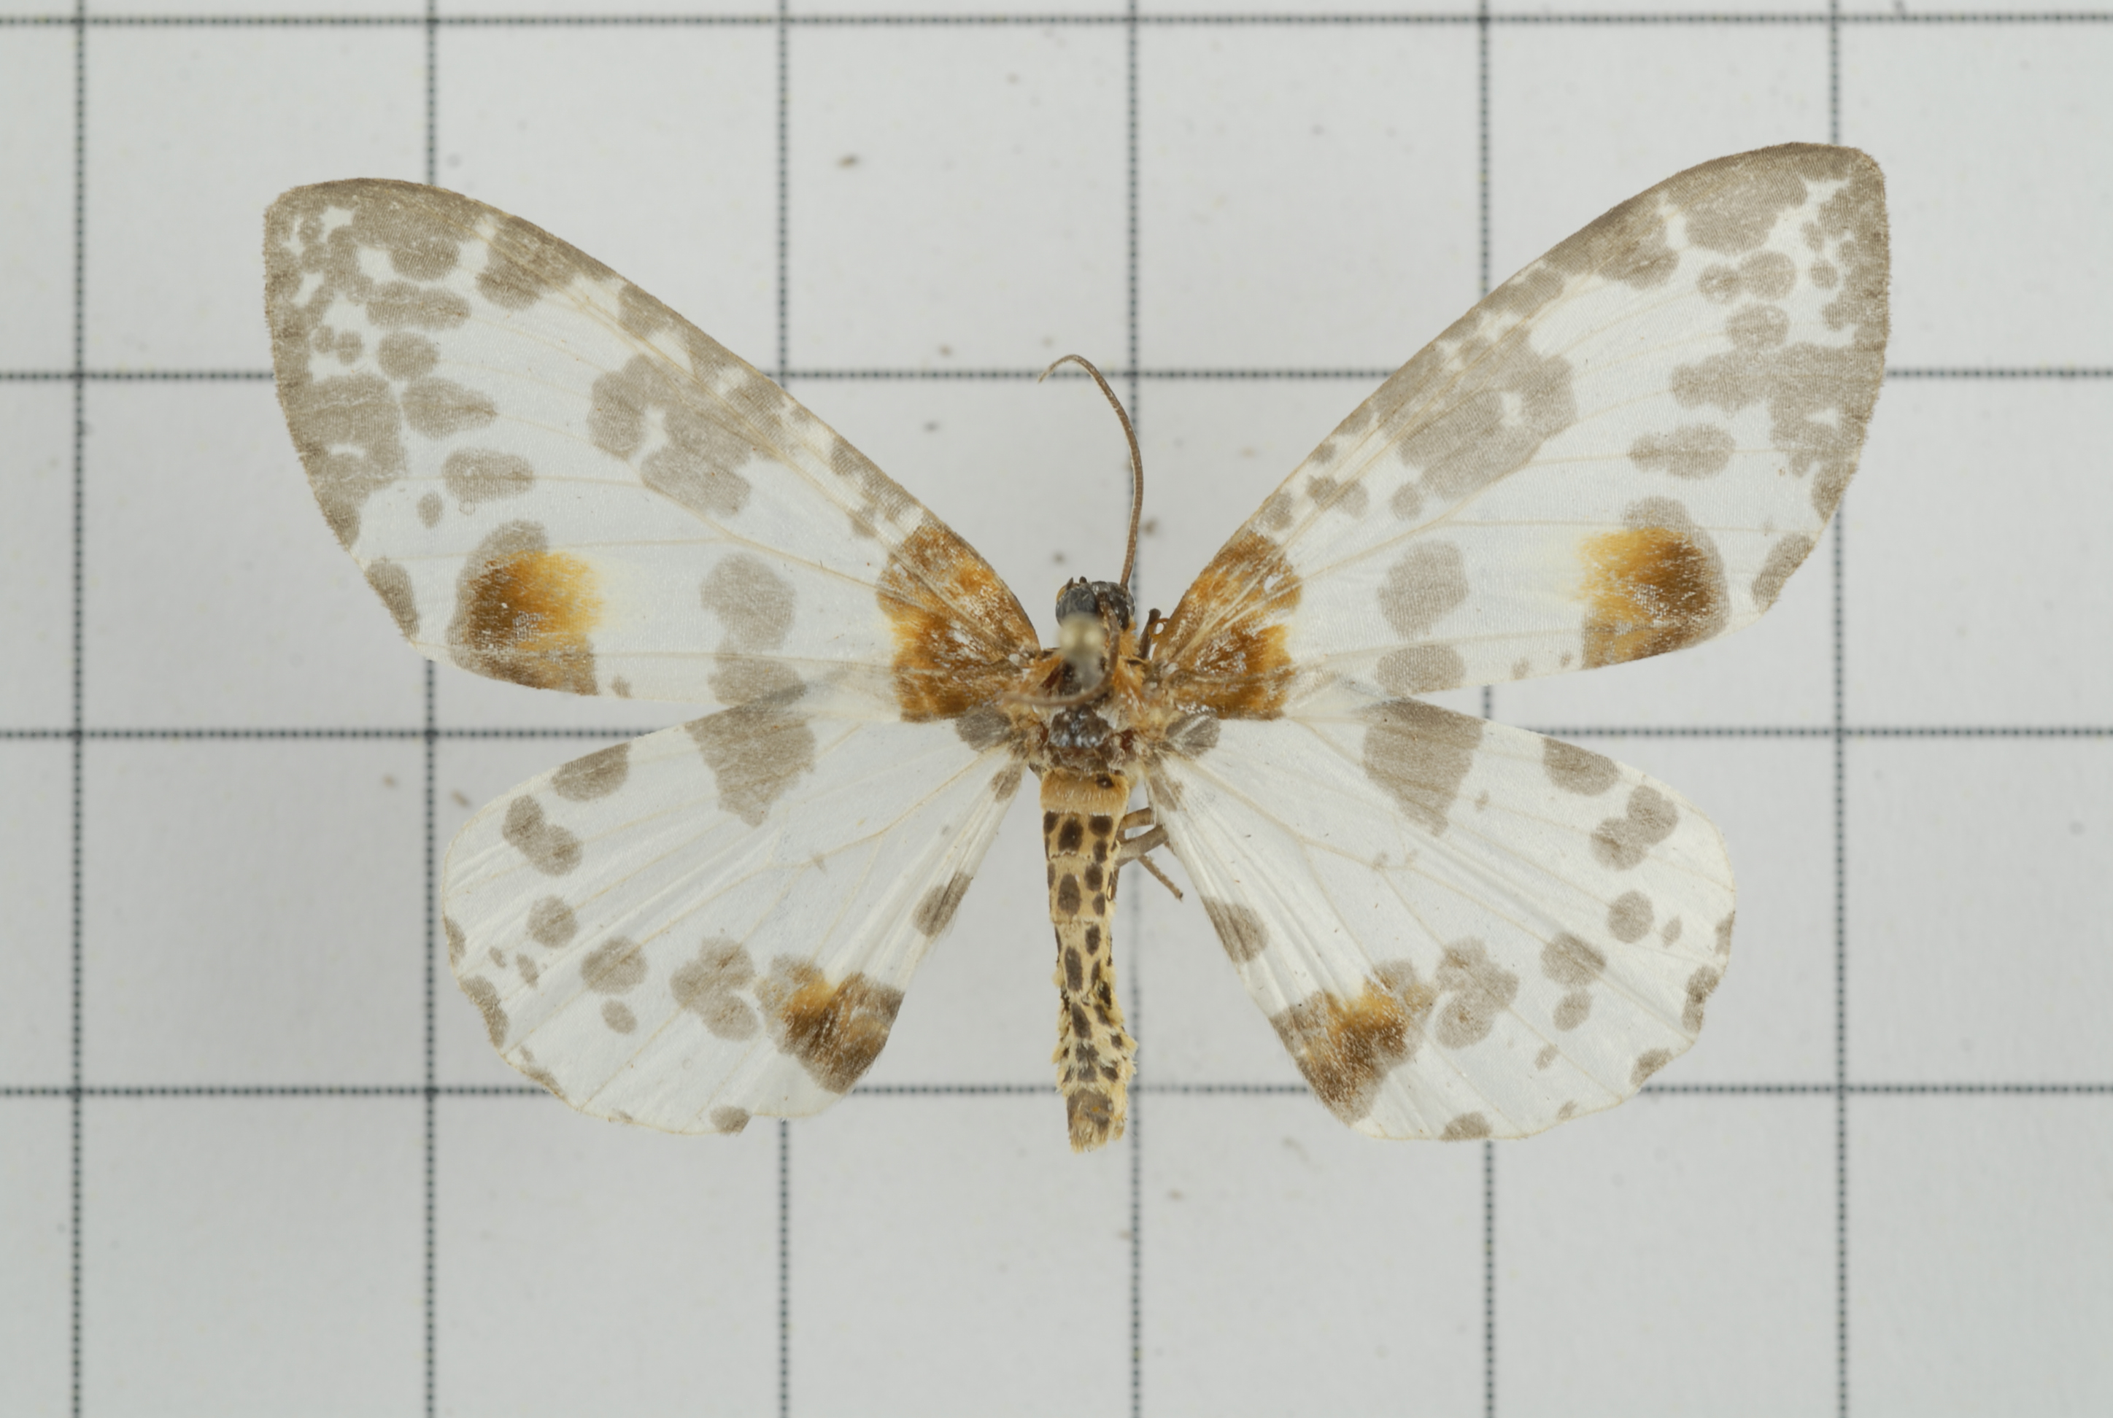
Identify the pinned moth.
Abraxas formosilluminata
